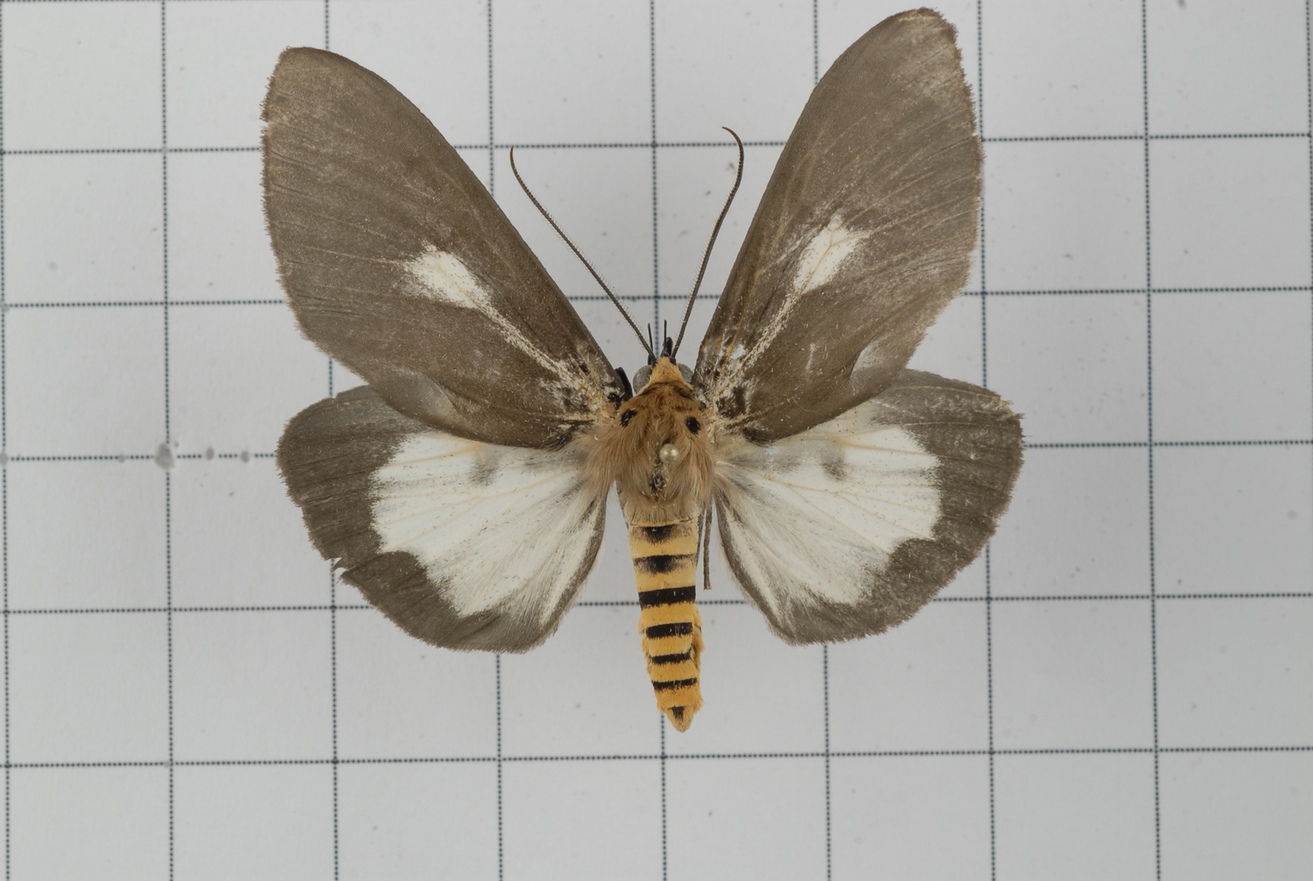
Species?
Asota heliconia zebrina
